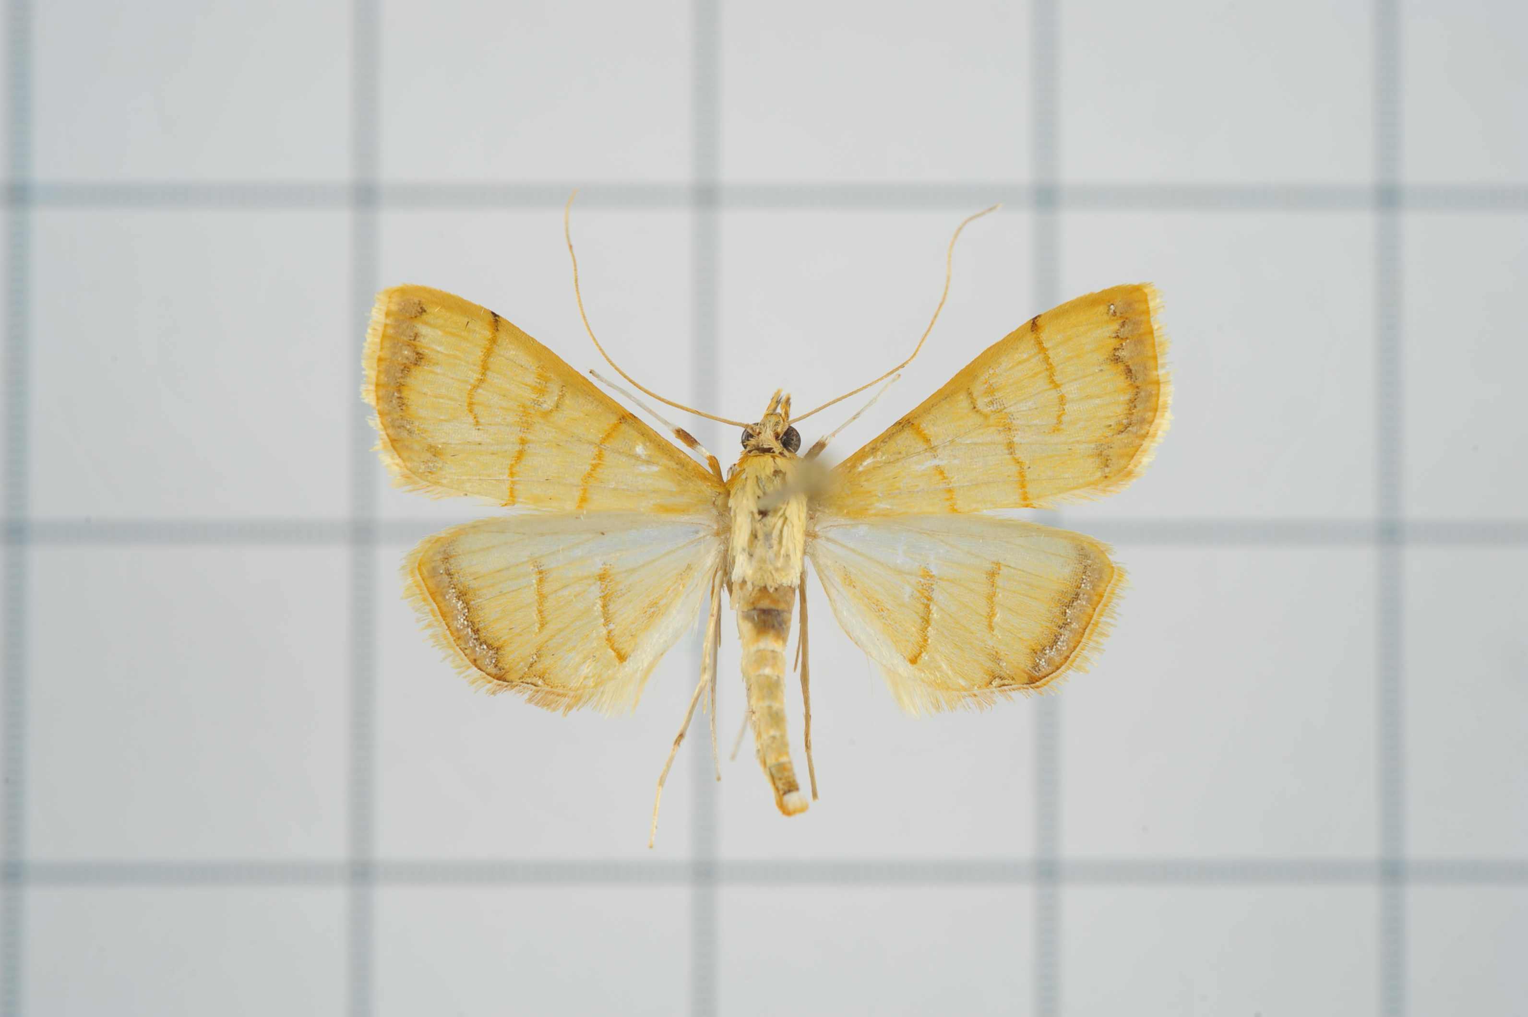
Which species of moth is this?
Pagyda lustralis
